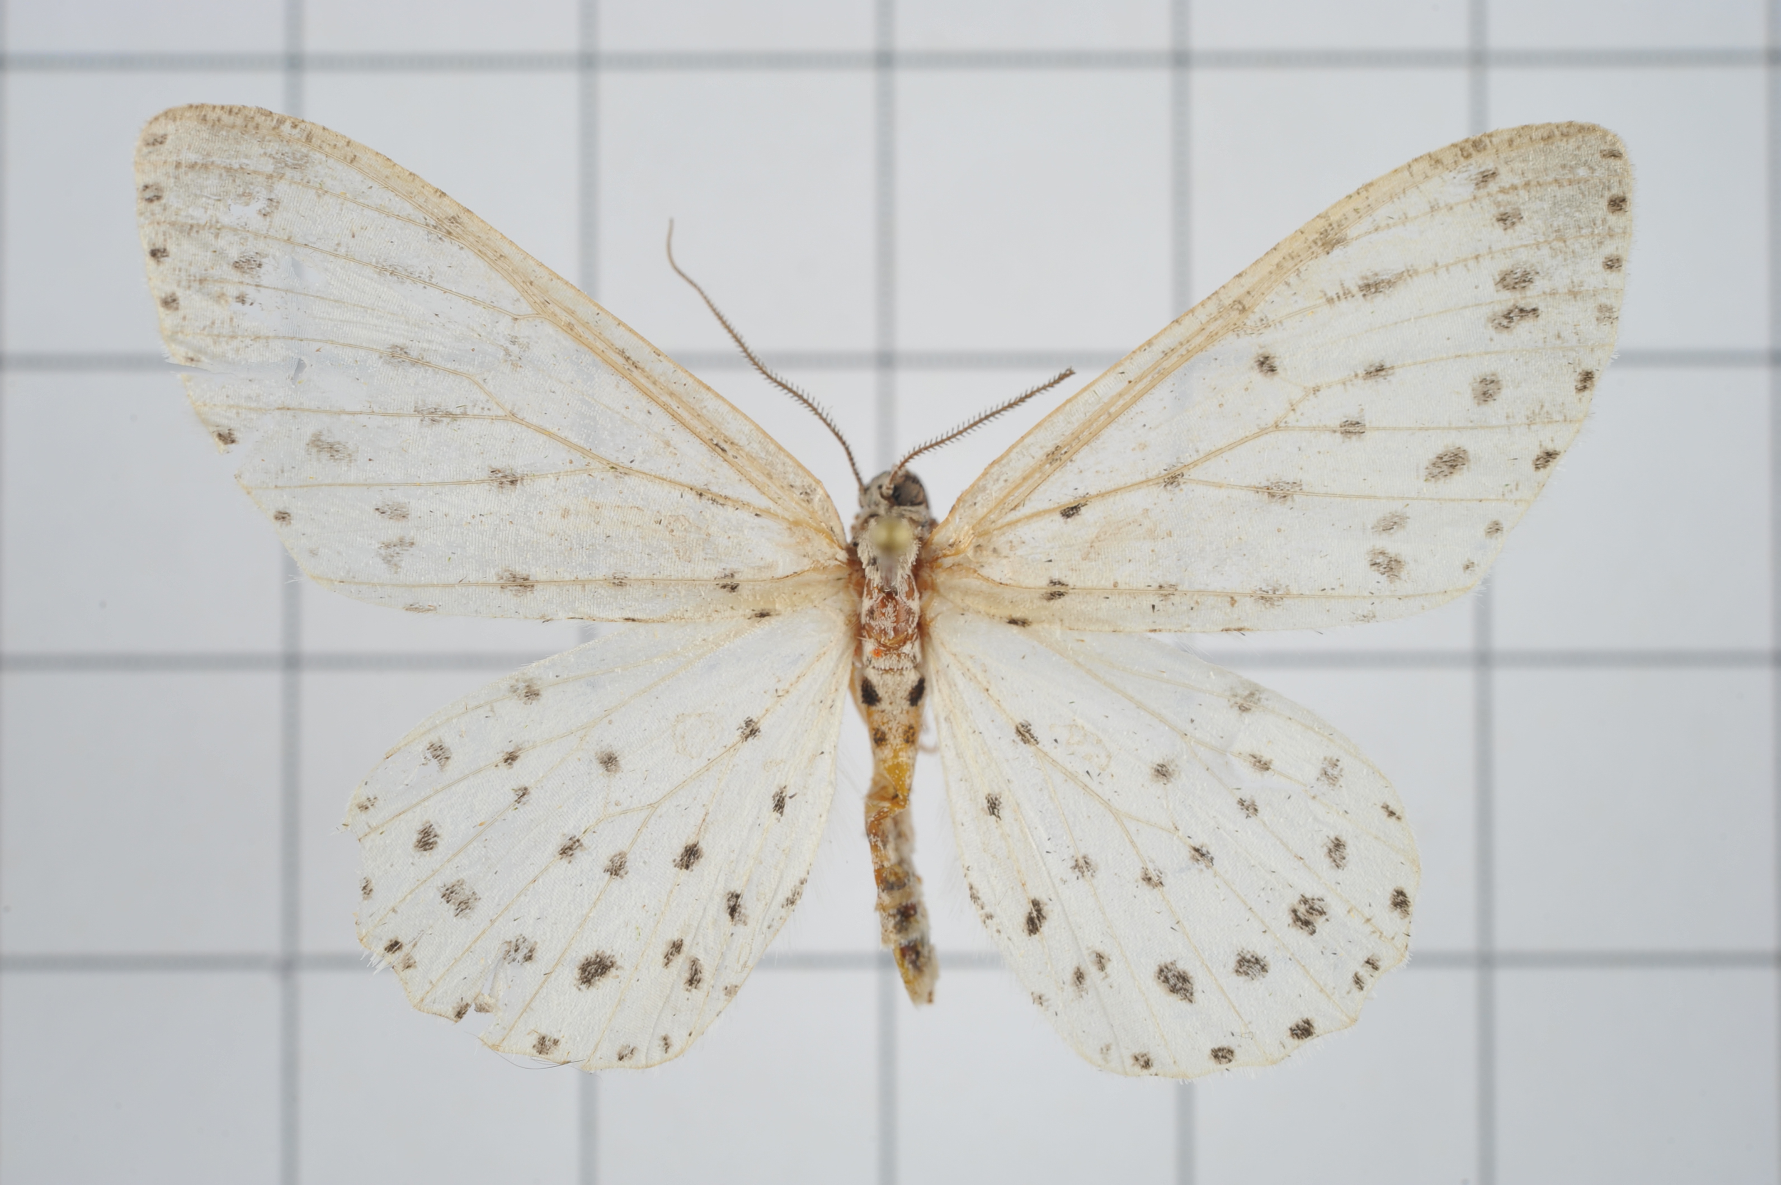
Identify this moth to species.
Xenoplia trivialis
